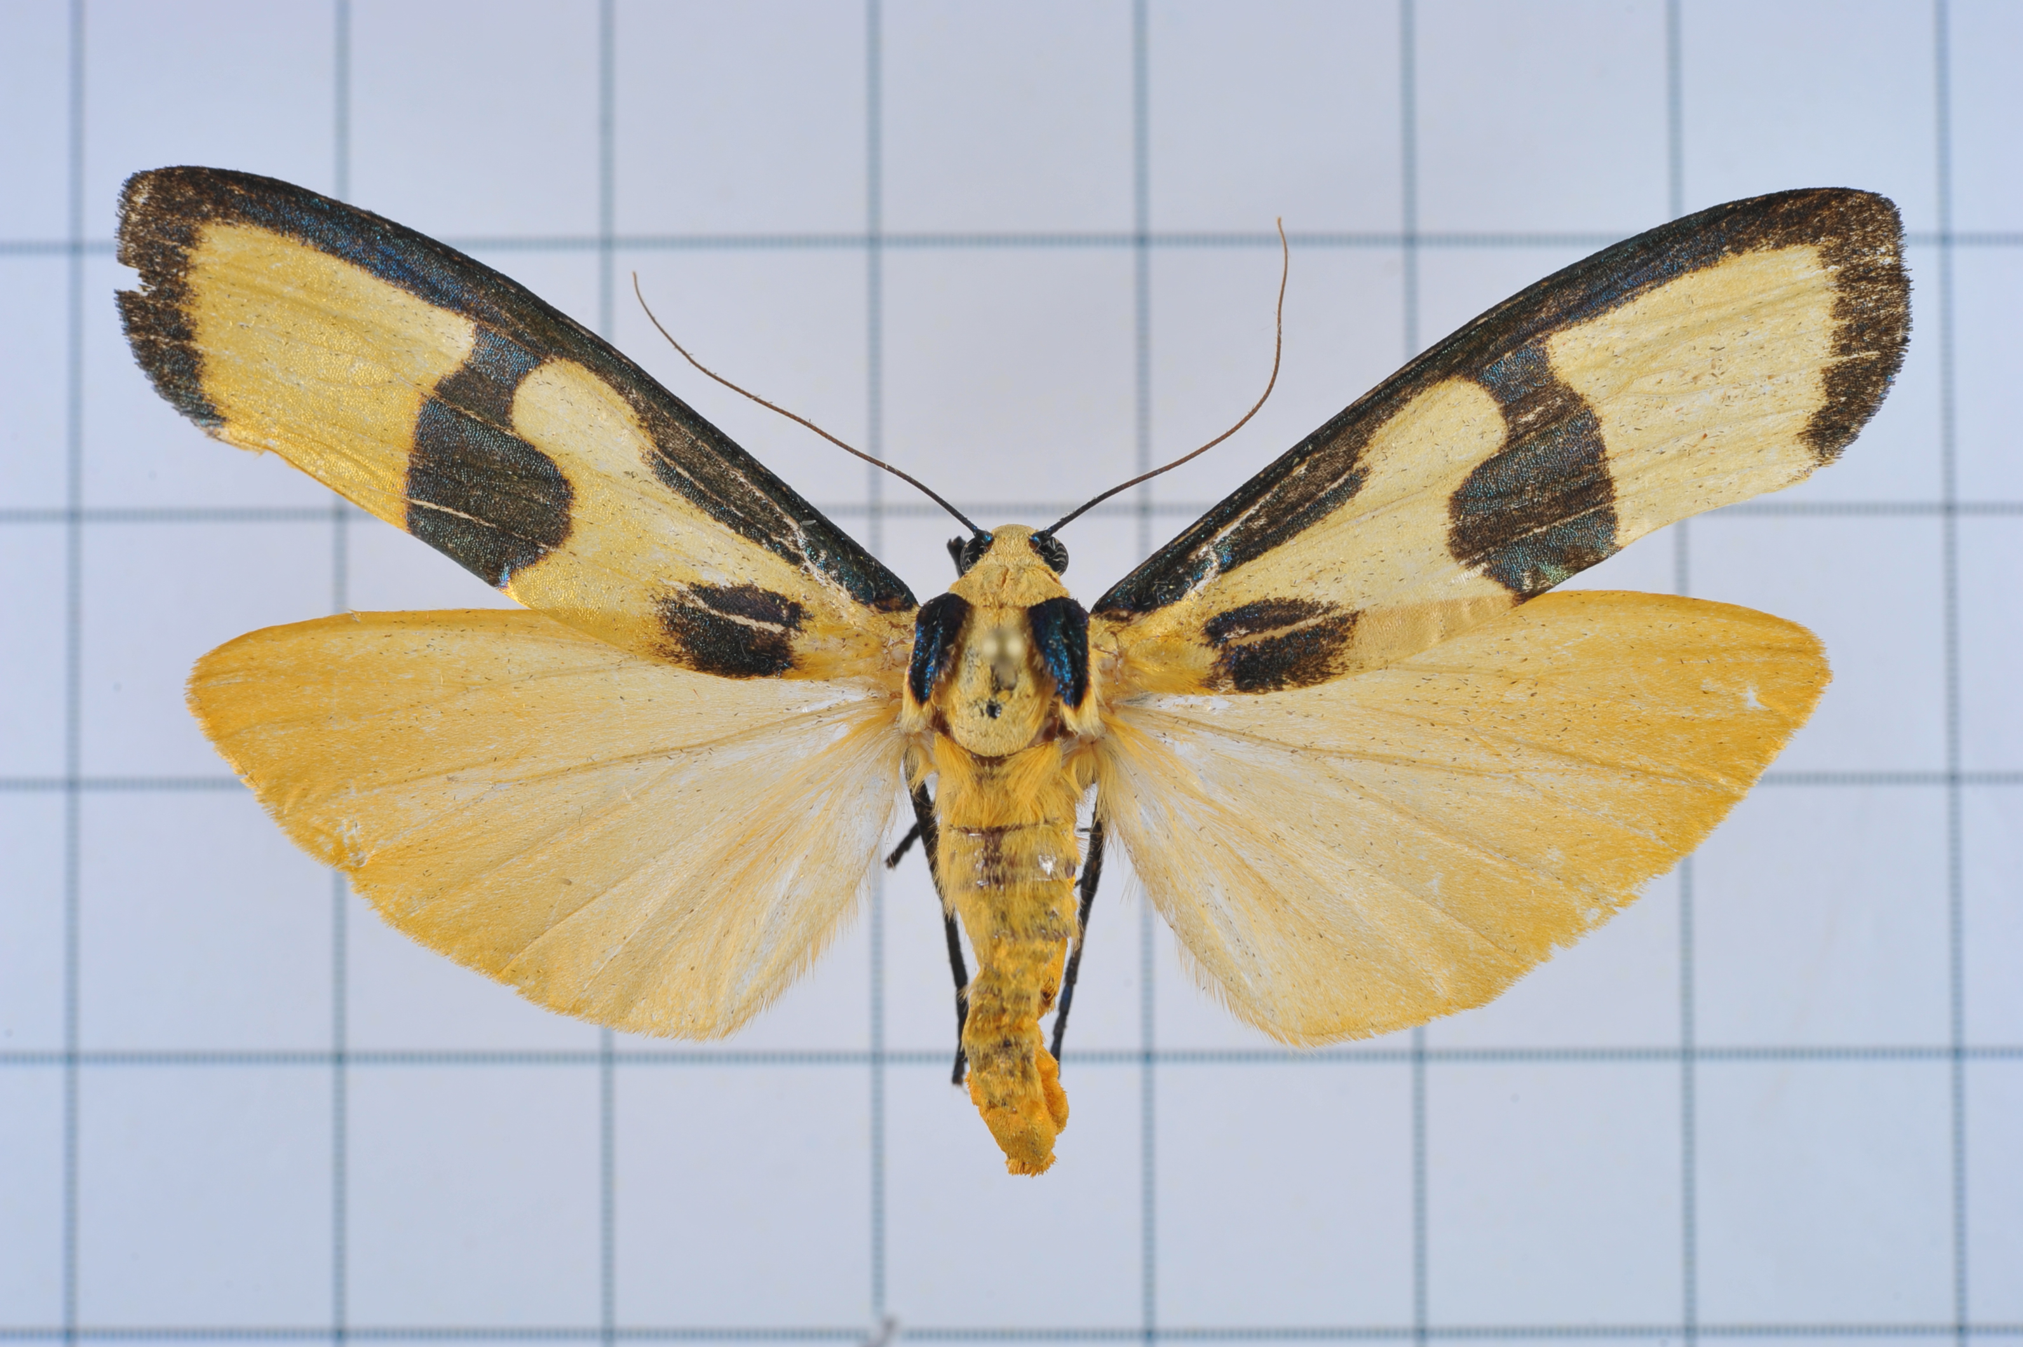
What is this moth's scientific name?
Chrysaeglia magnifica
